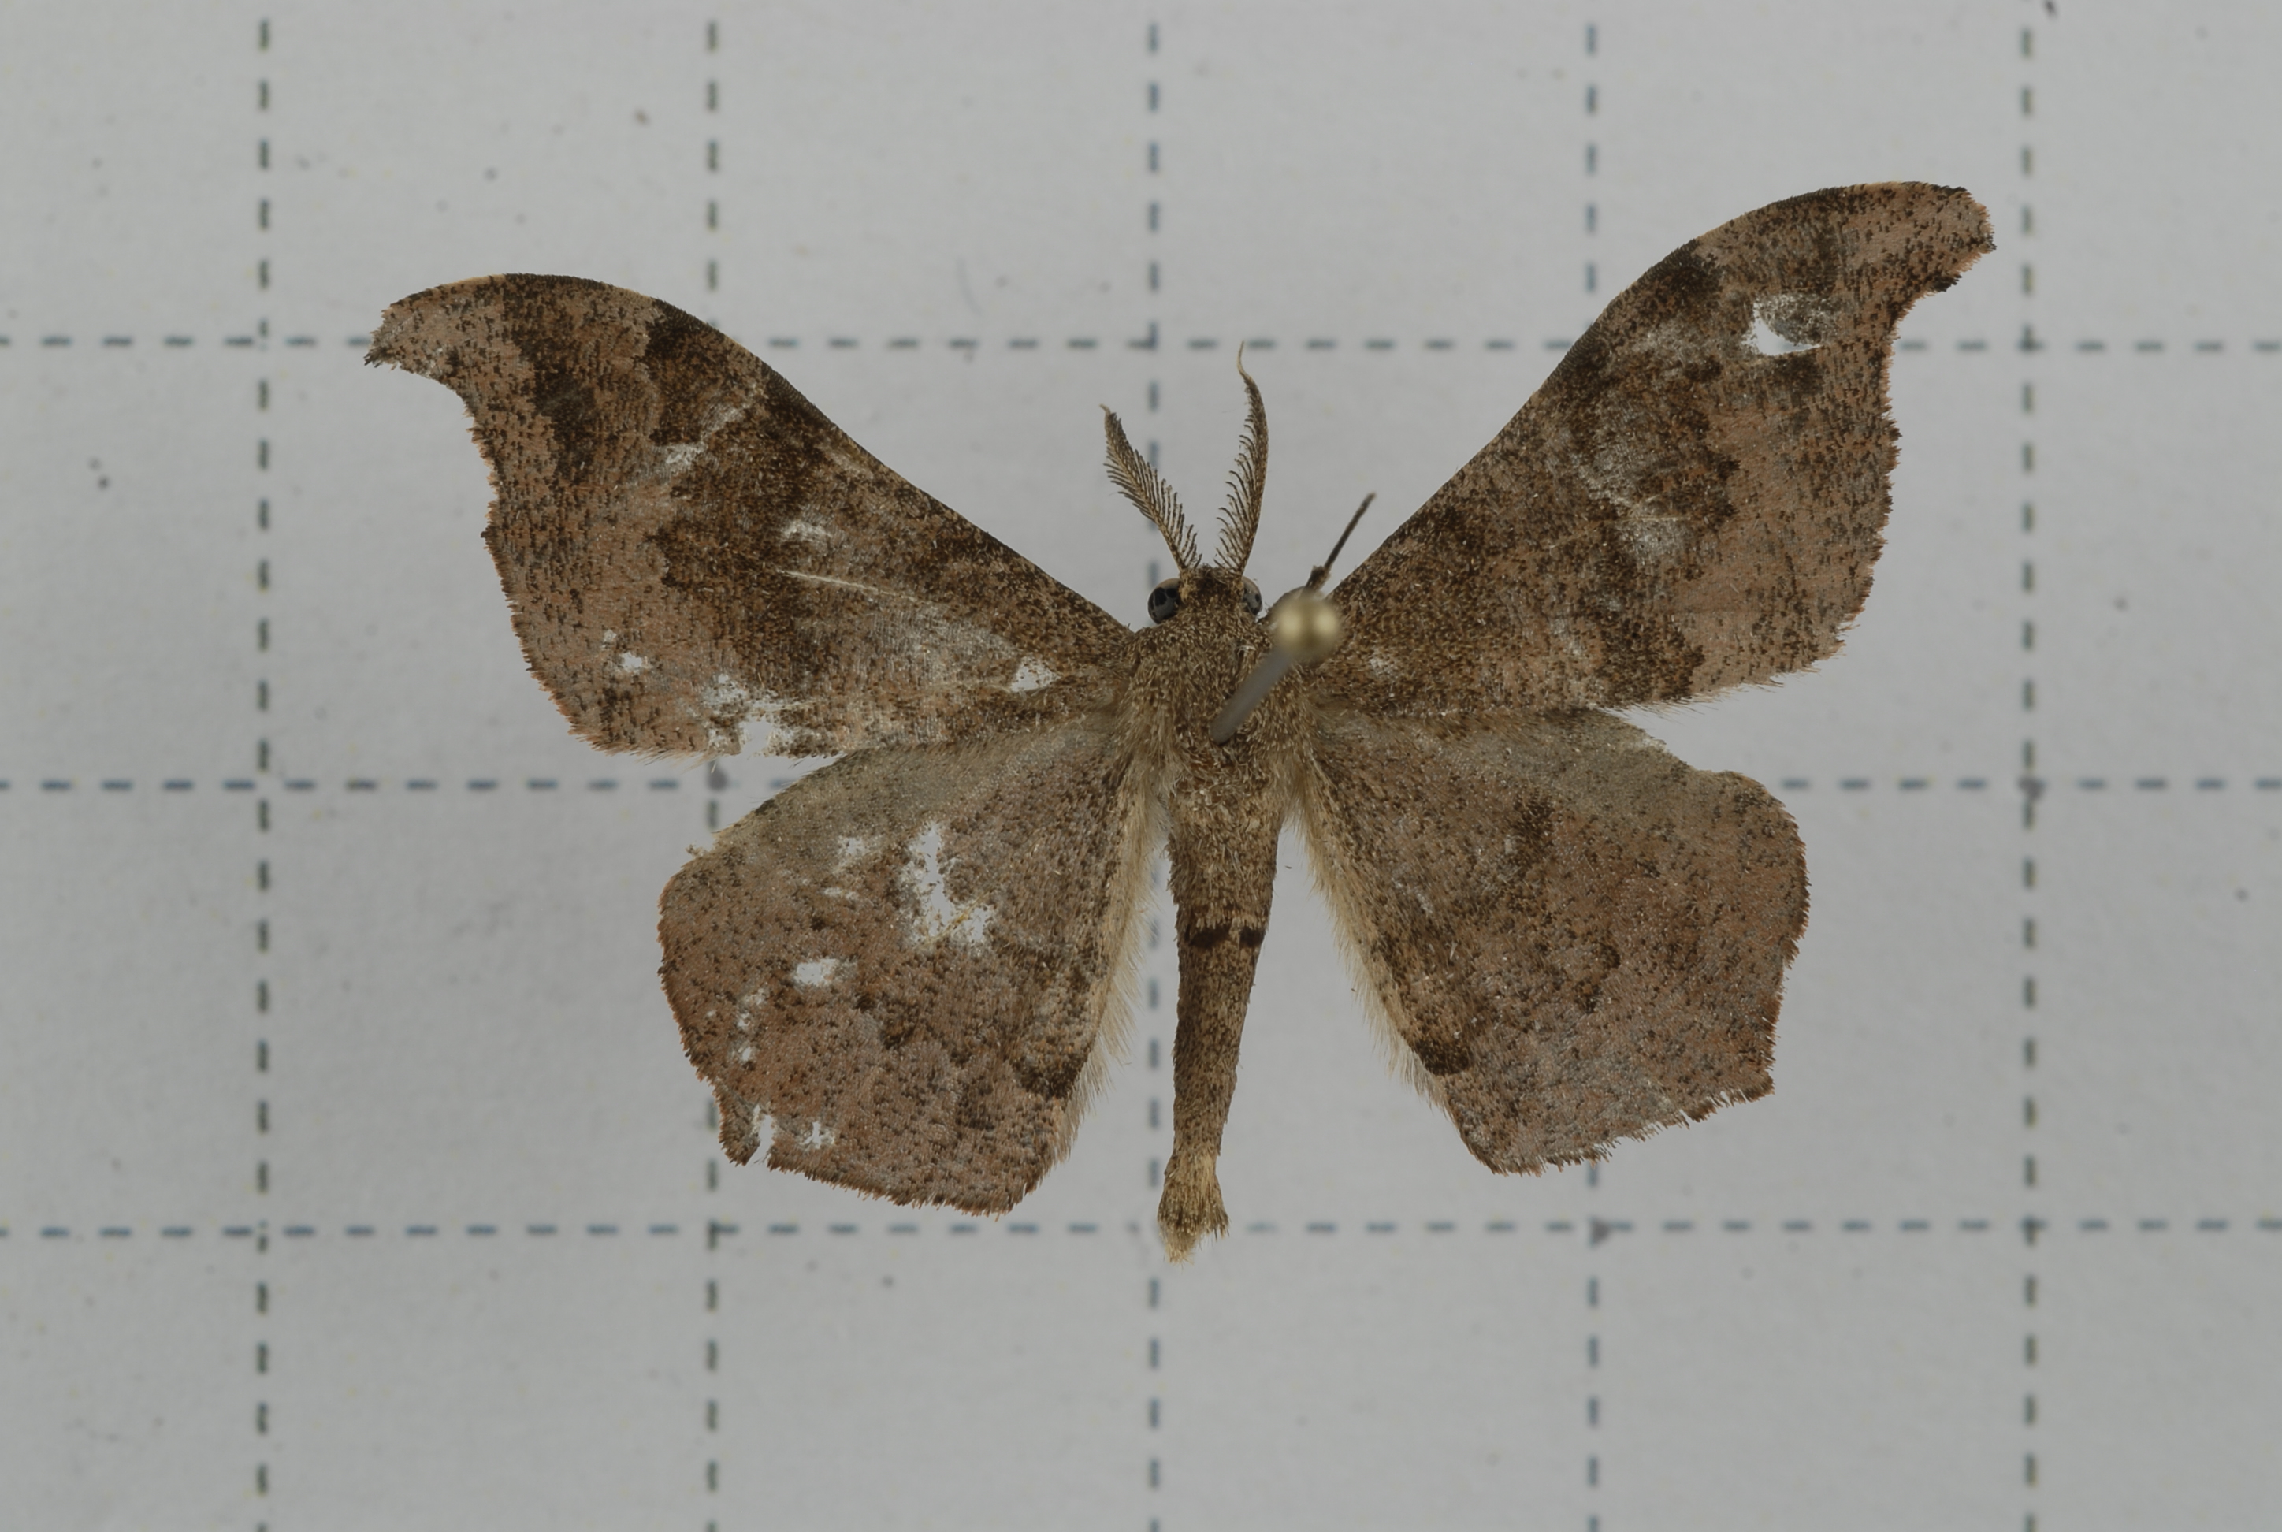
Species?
Hyposidra talaca talaca
